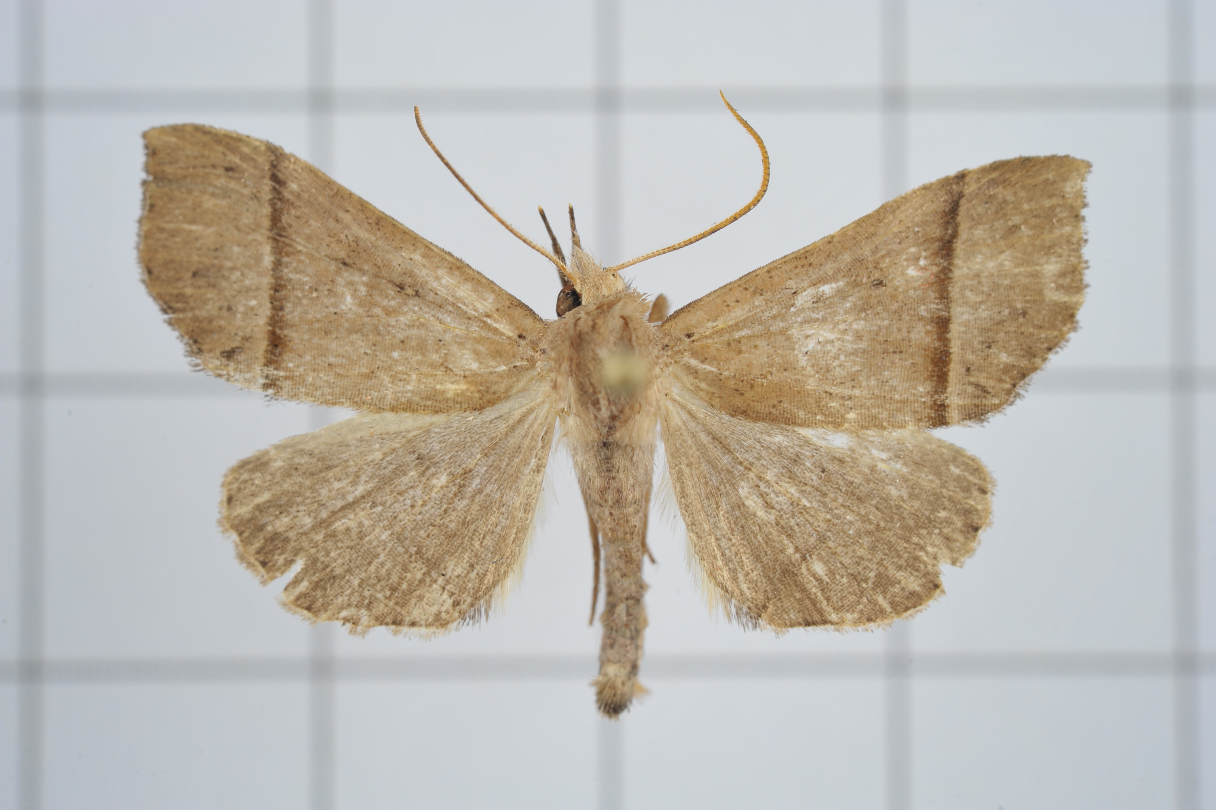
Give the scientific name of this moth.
Hepatica irrorata
